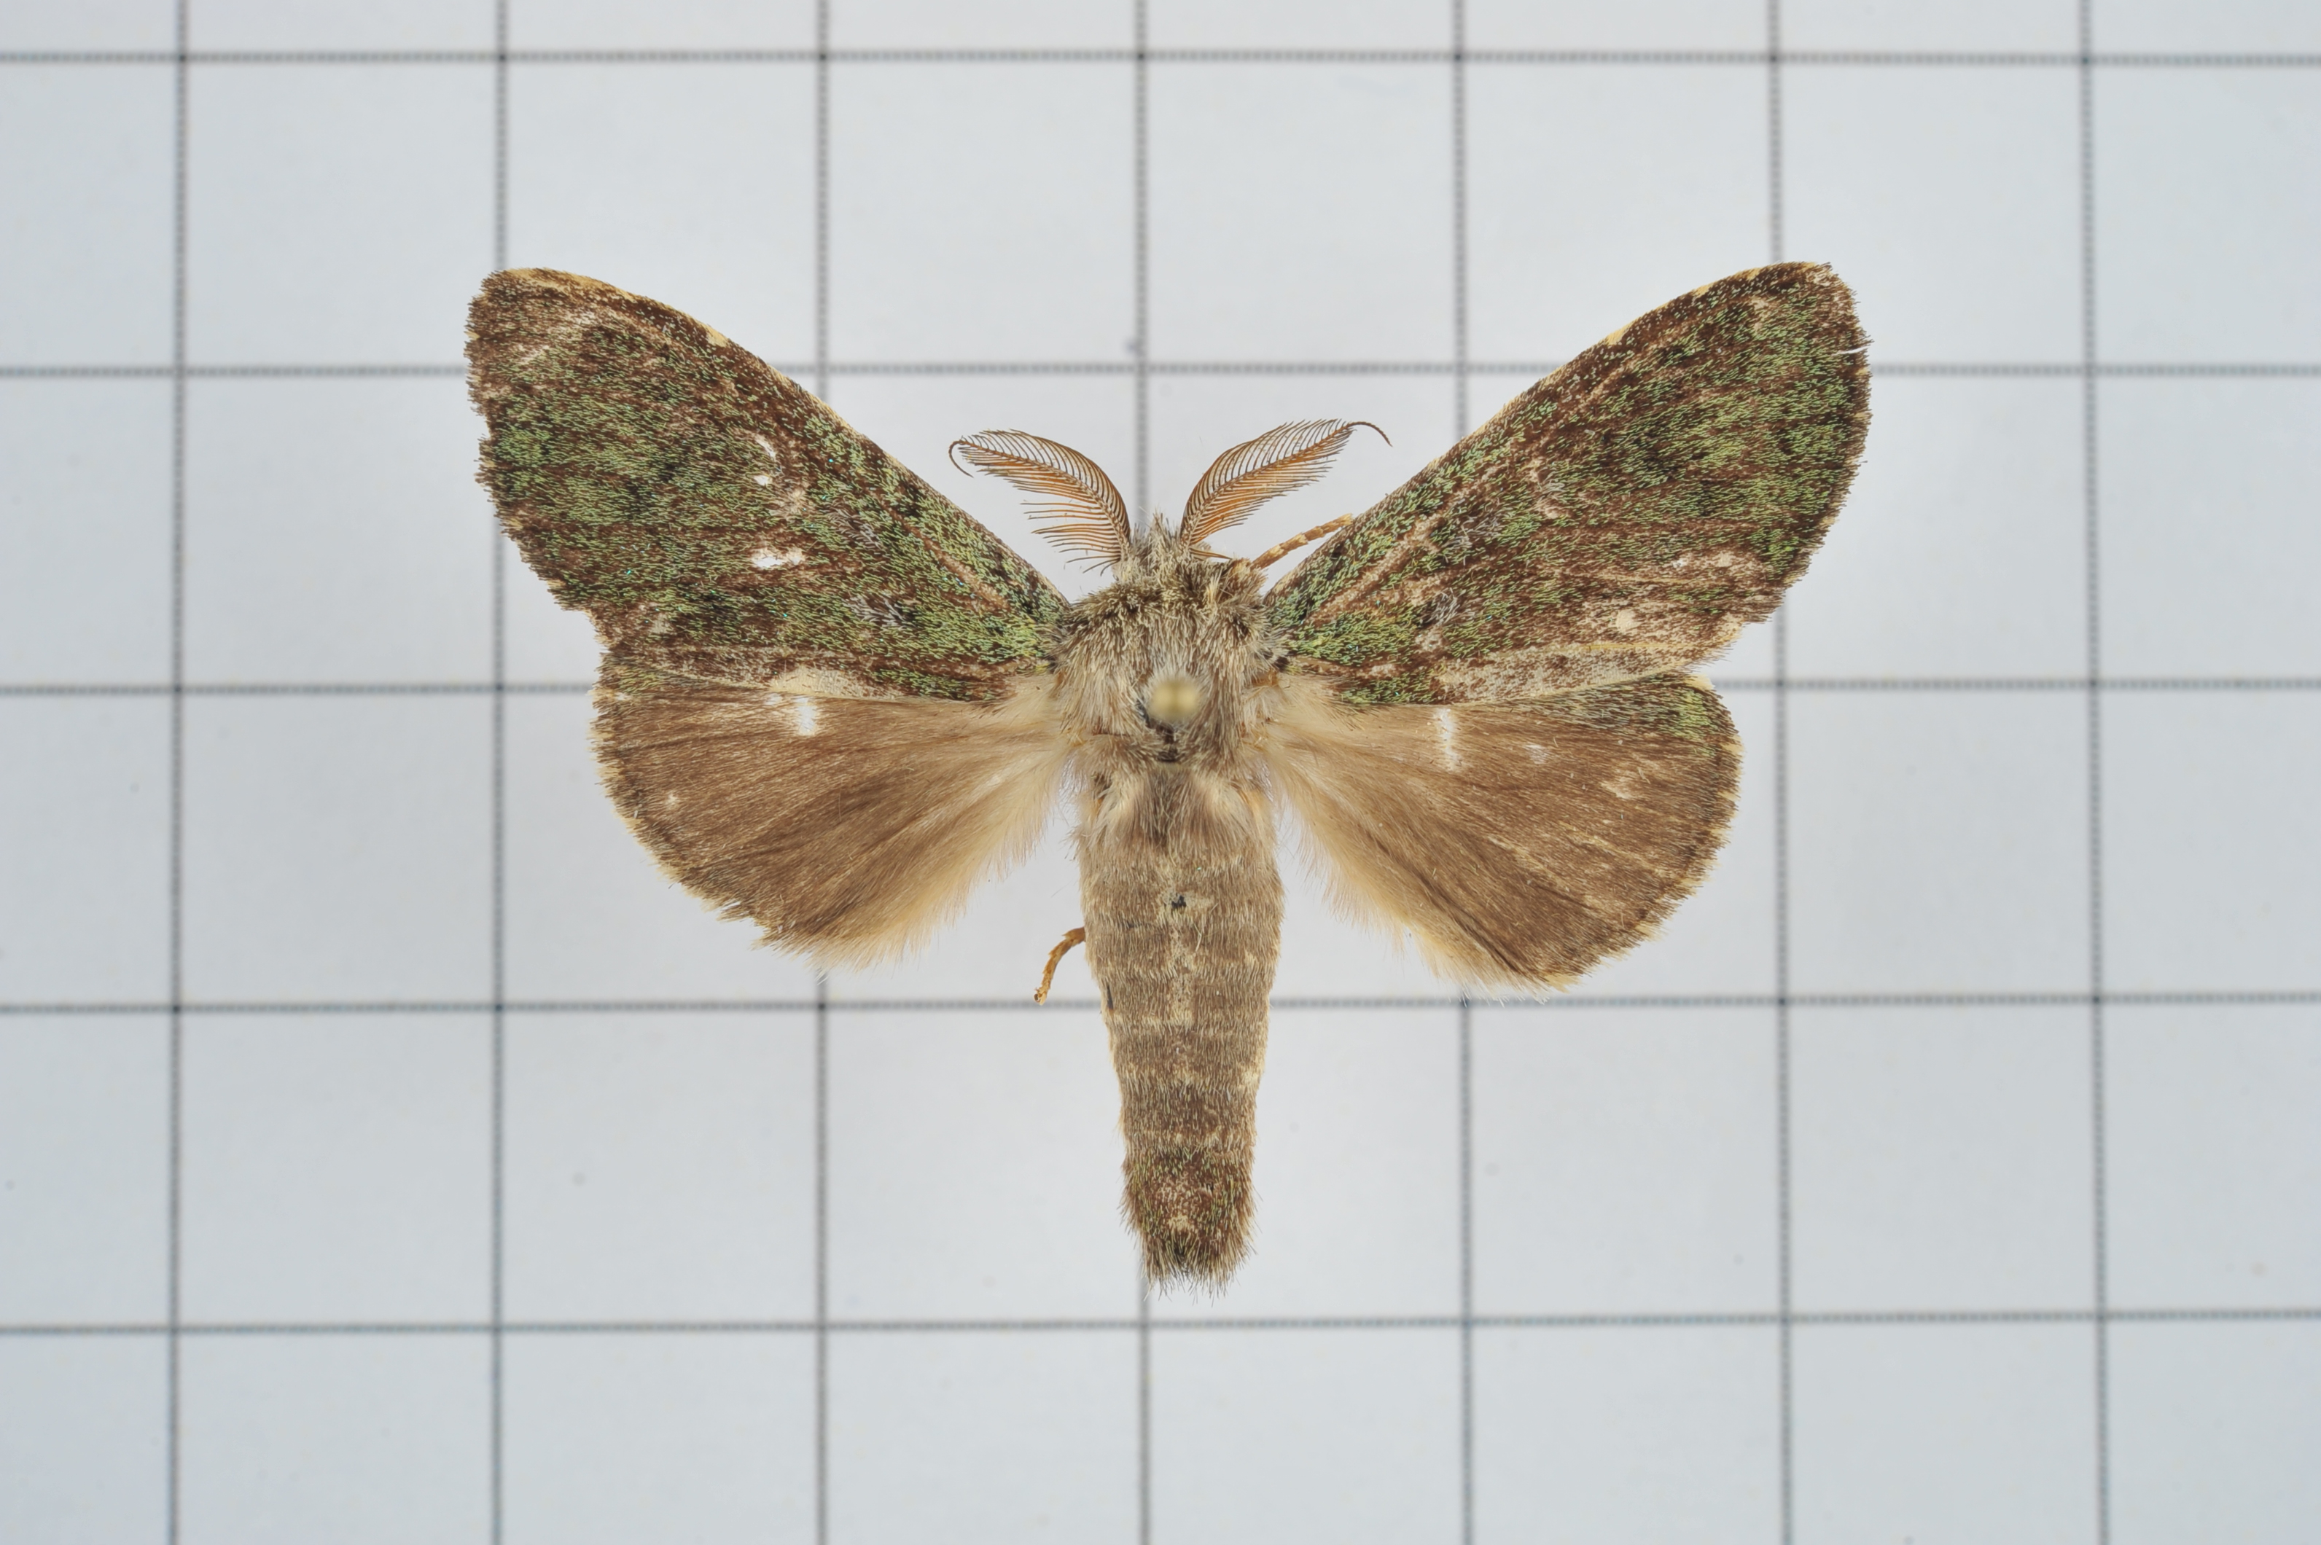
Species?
Syntypistis cyanea cyanea
